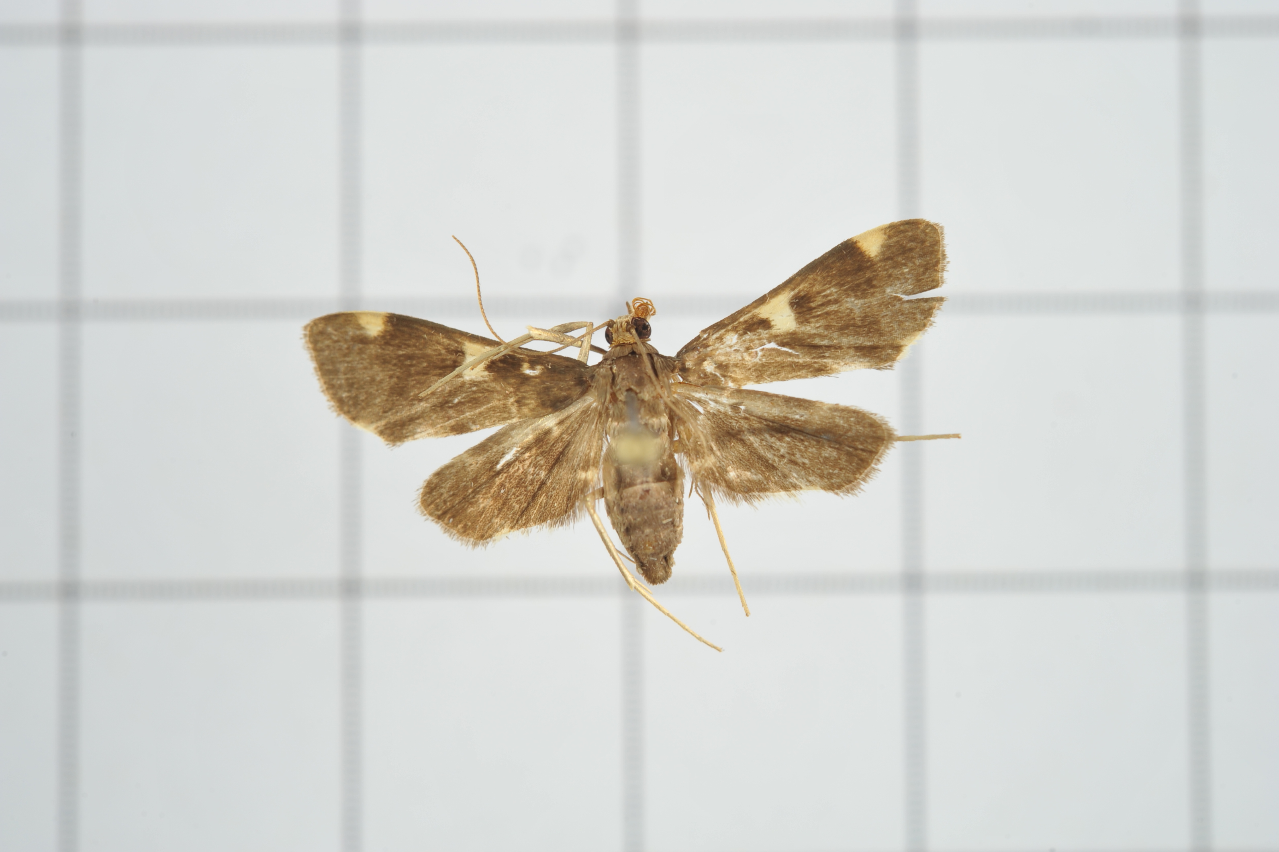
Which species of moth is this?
Piletocera aegimiusalis
